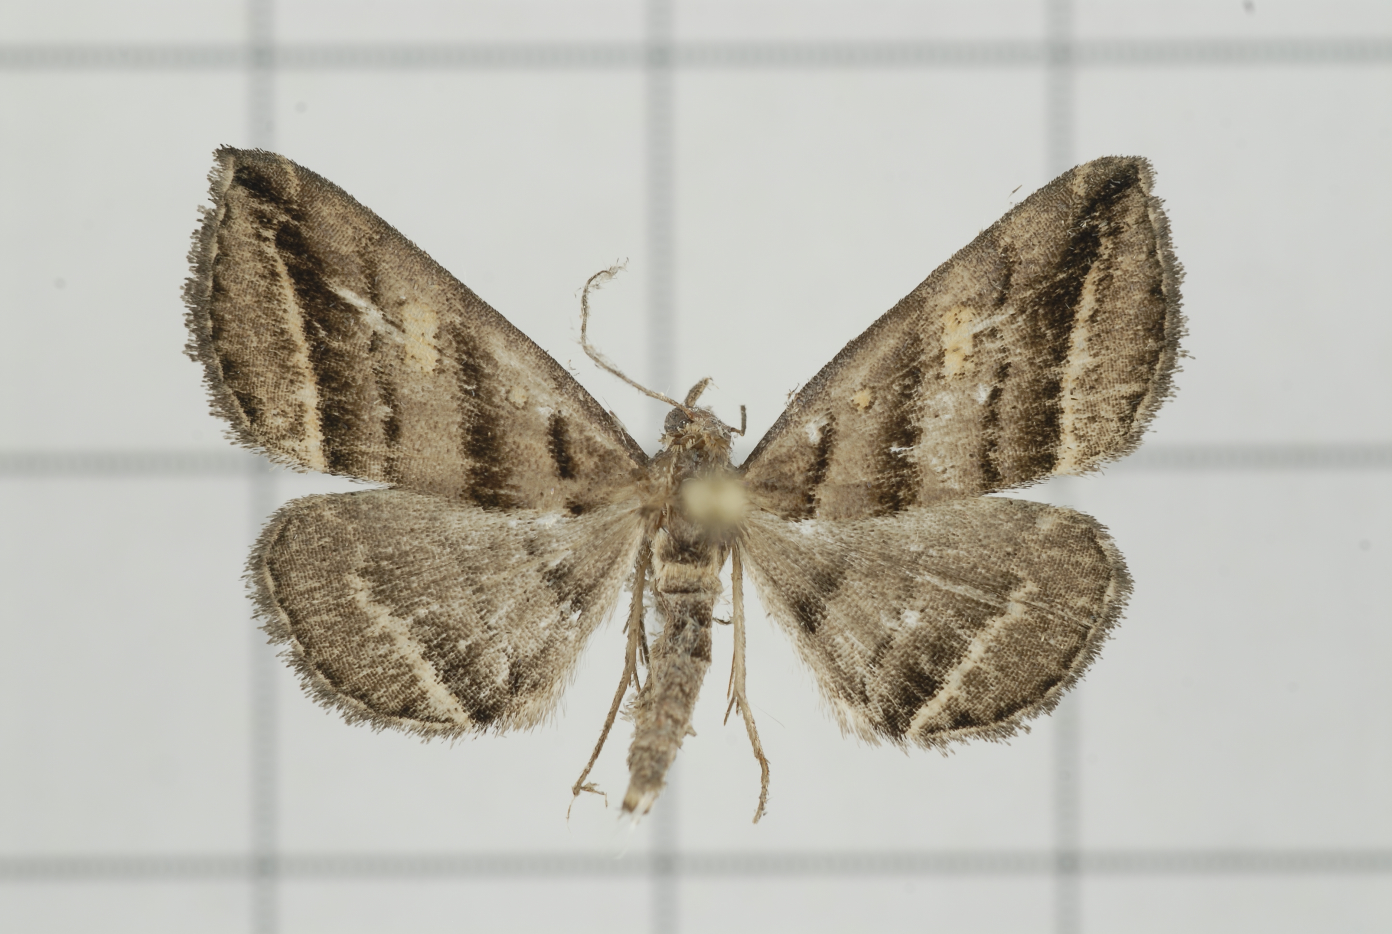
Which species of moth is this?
Paracolax pryeri
